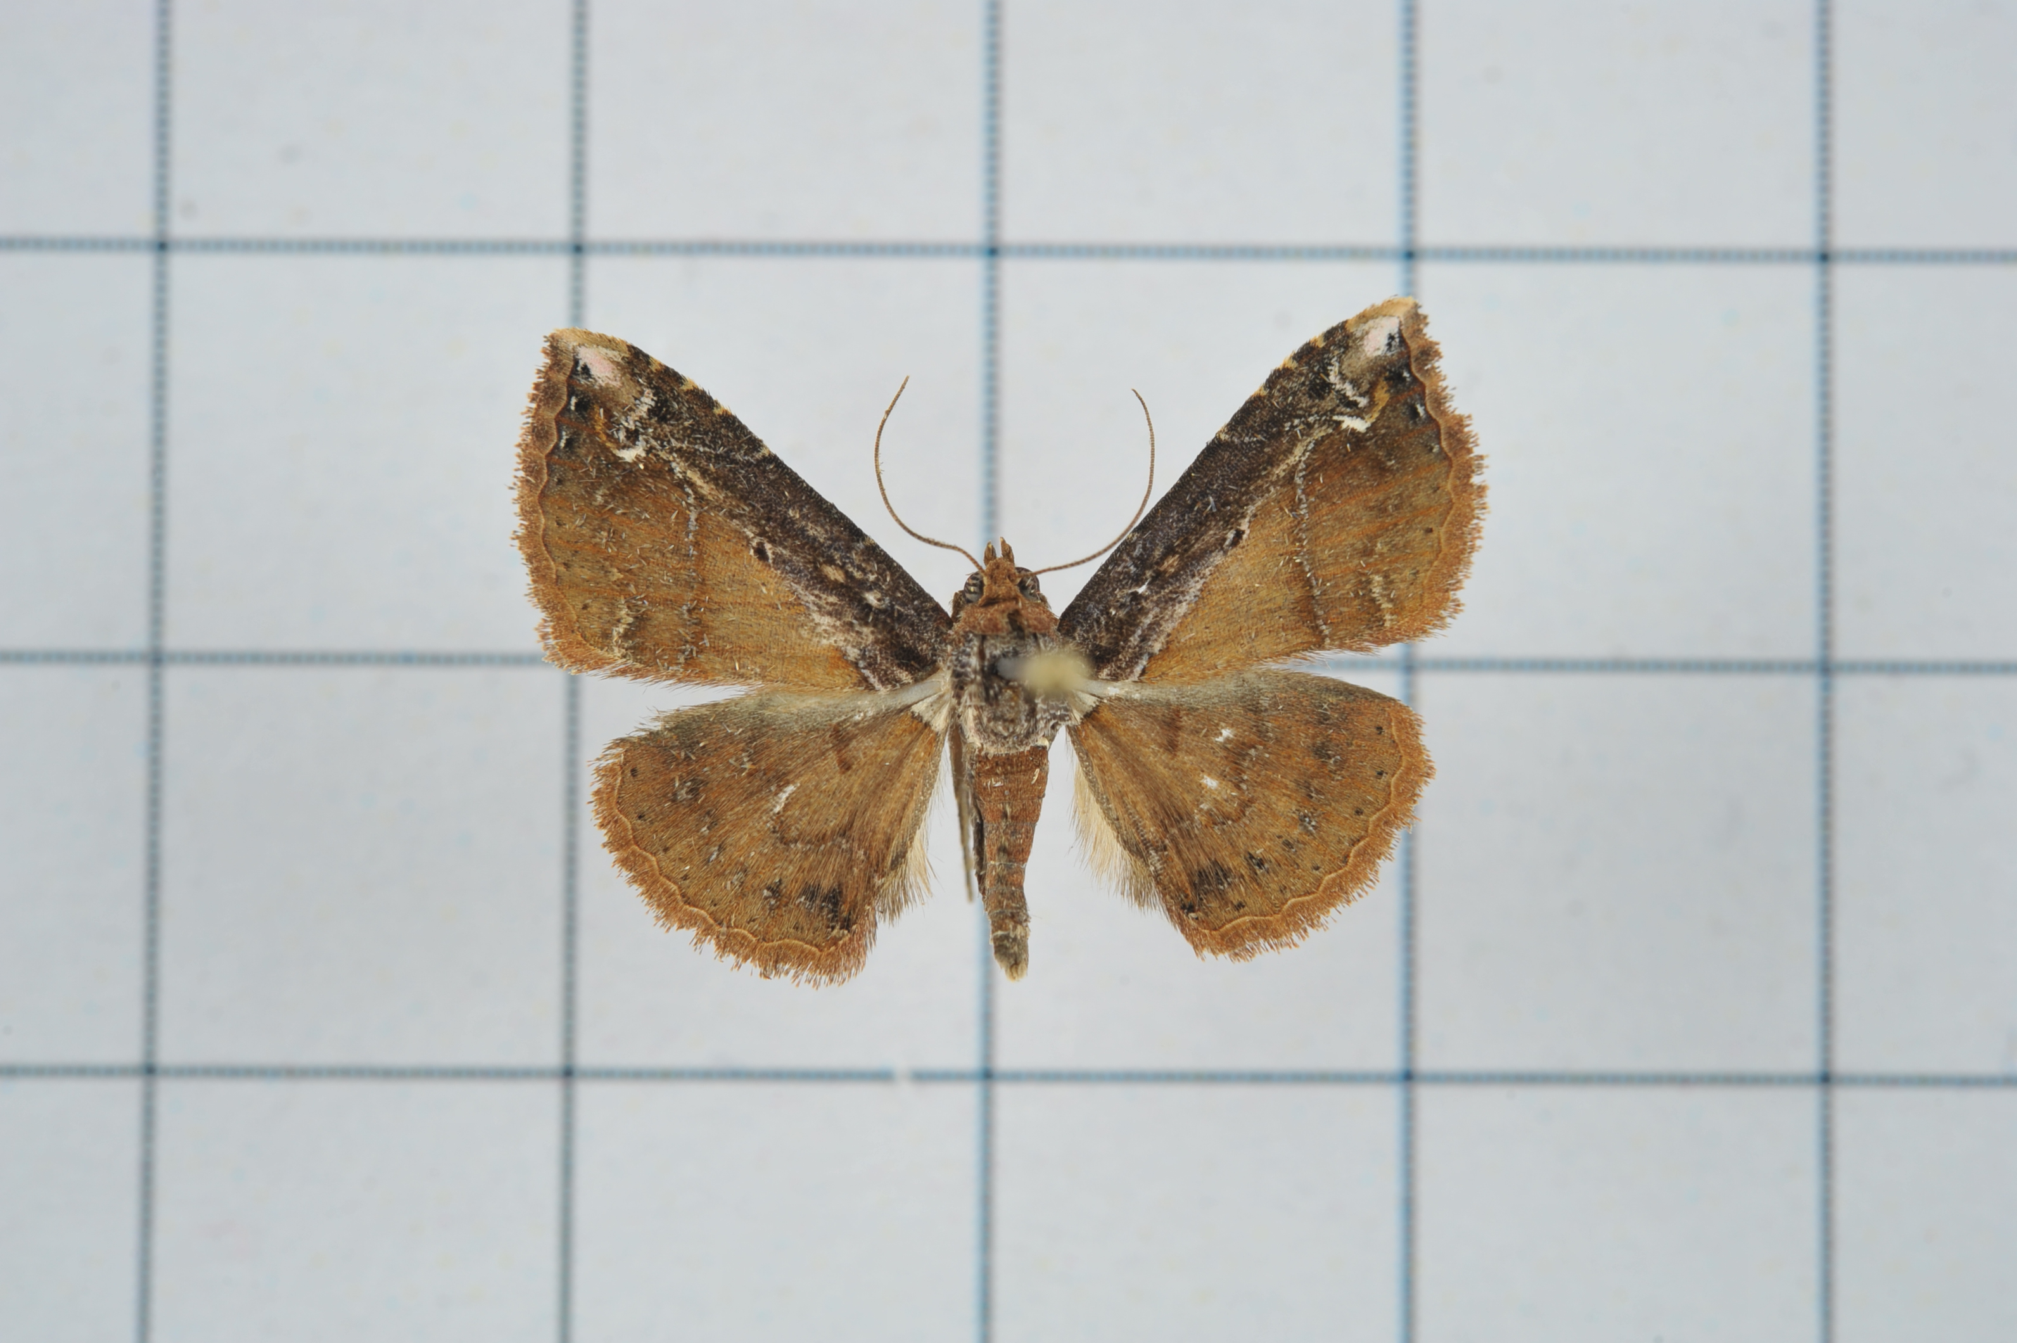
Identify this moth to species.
Zurobata vacillans
